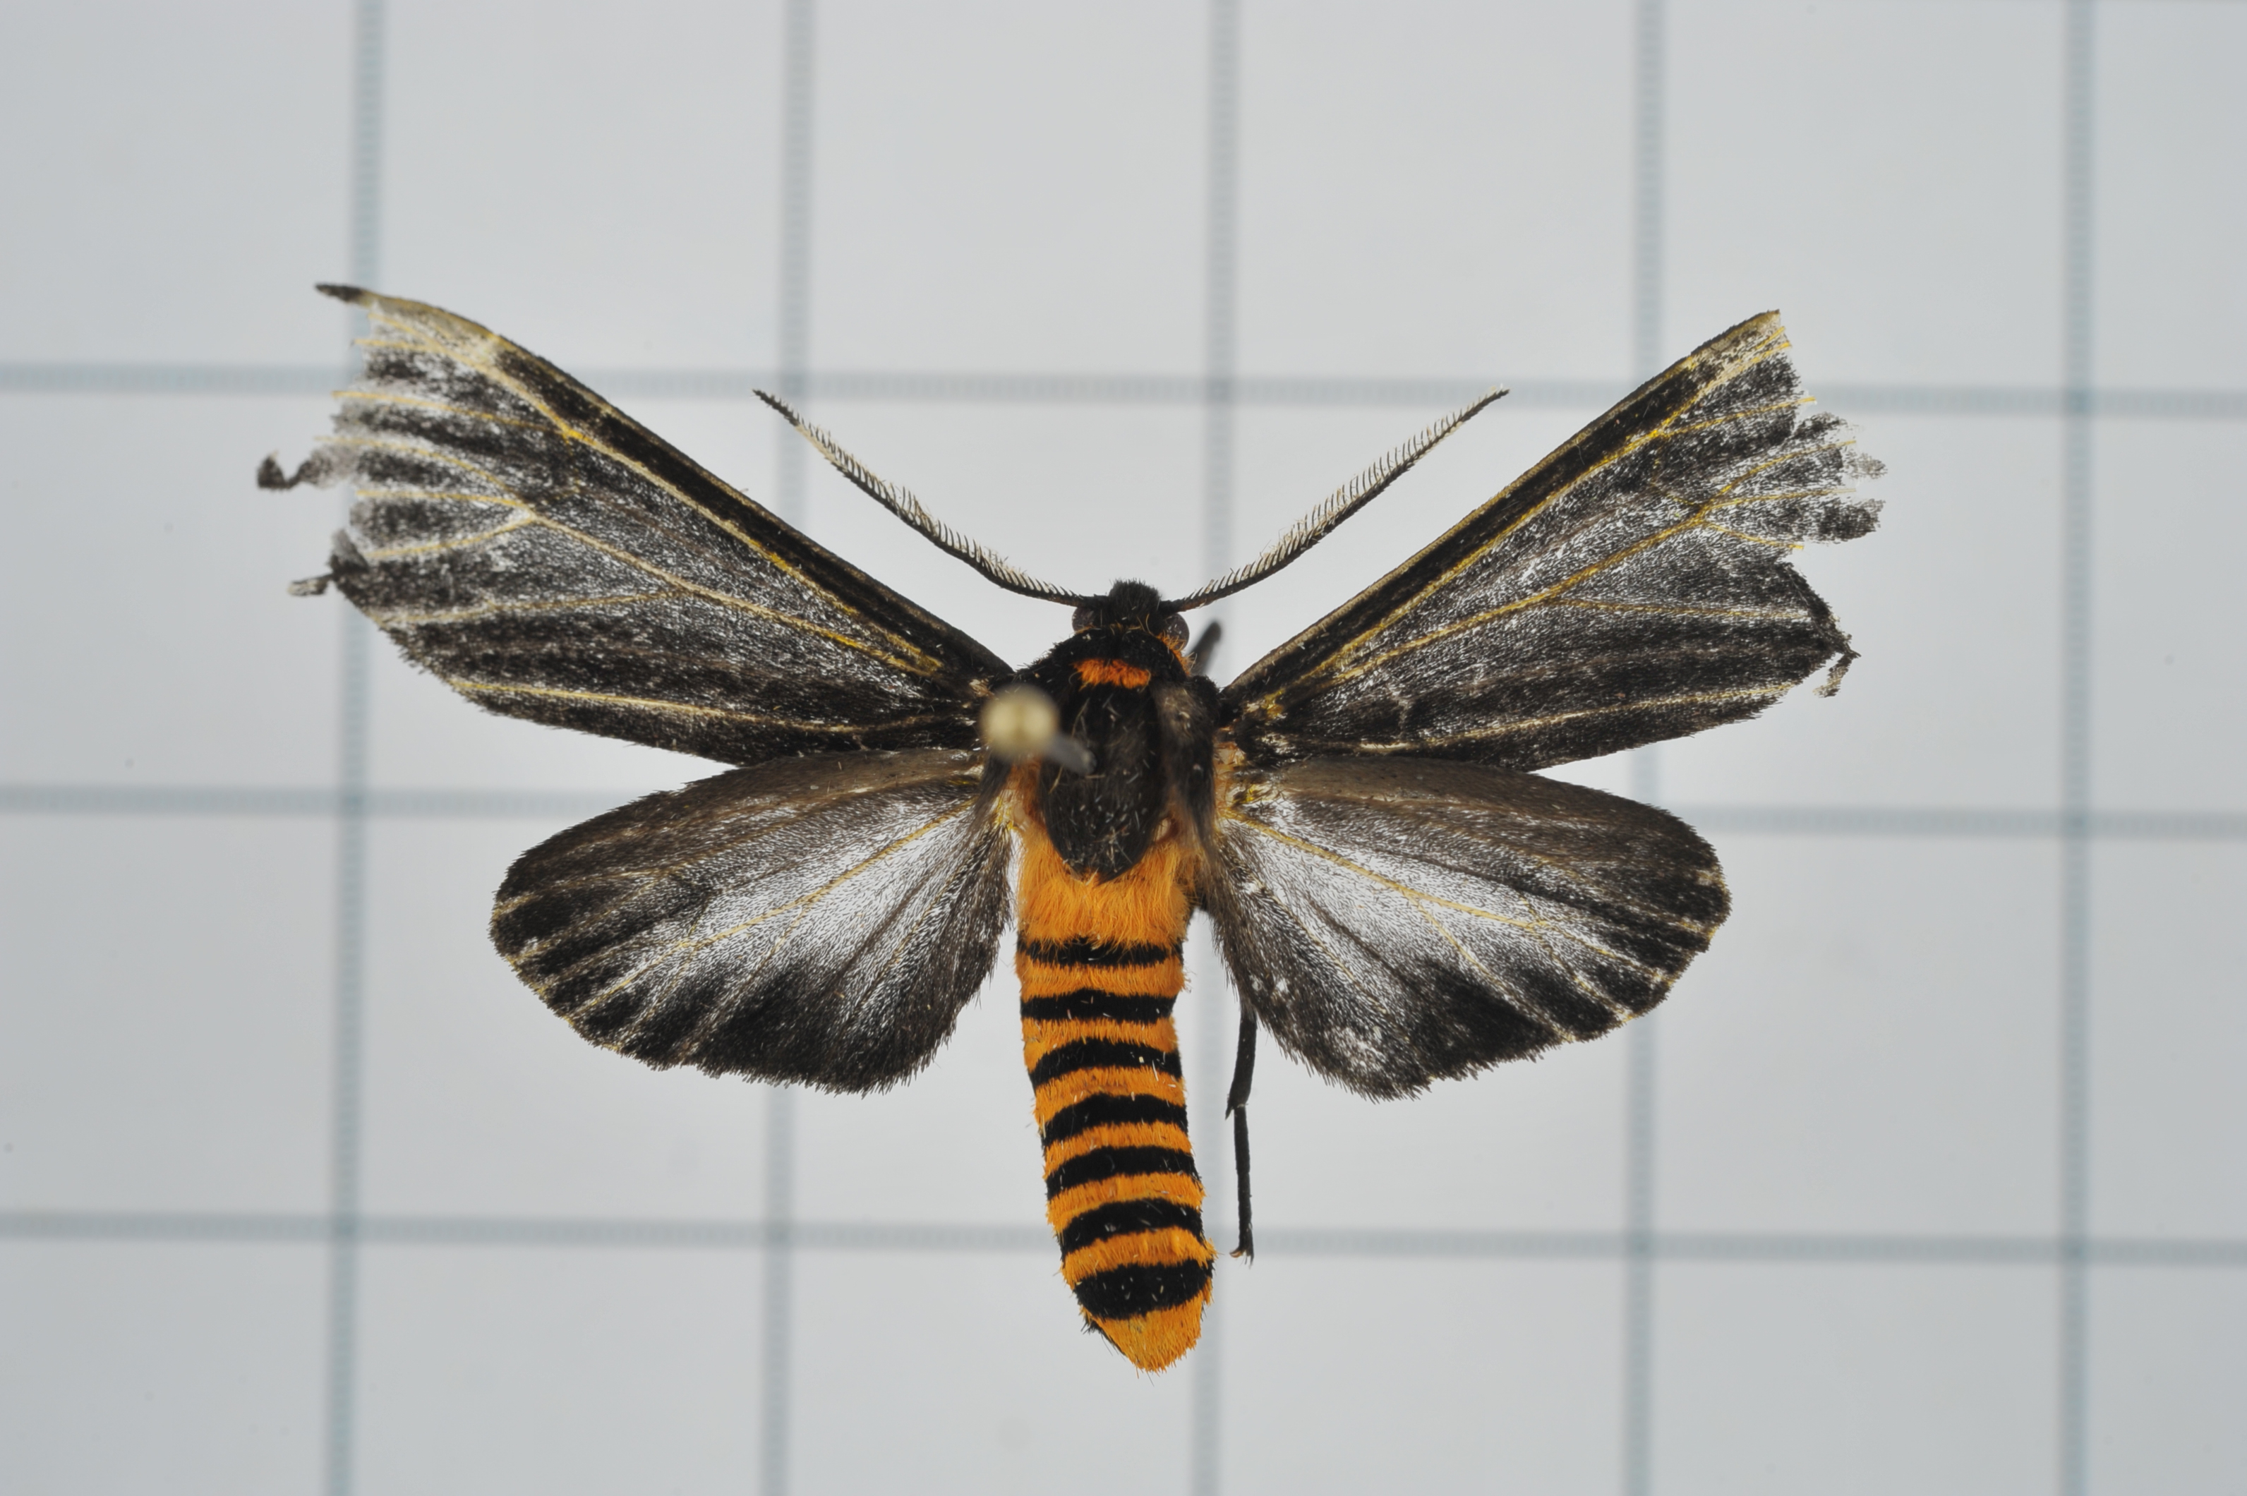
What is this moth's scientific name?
Amsactoides solitaria
